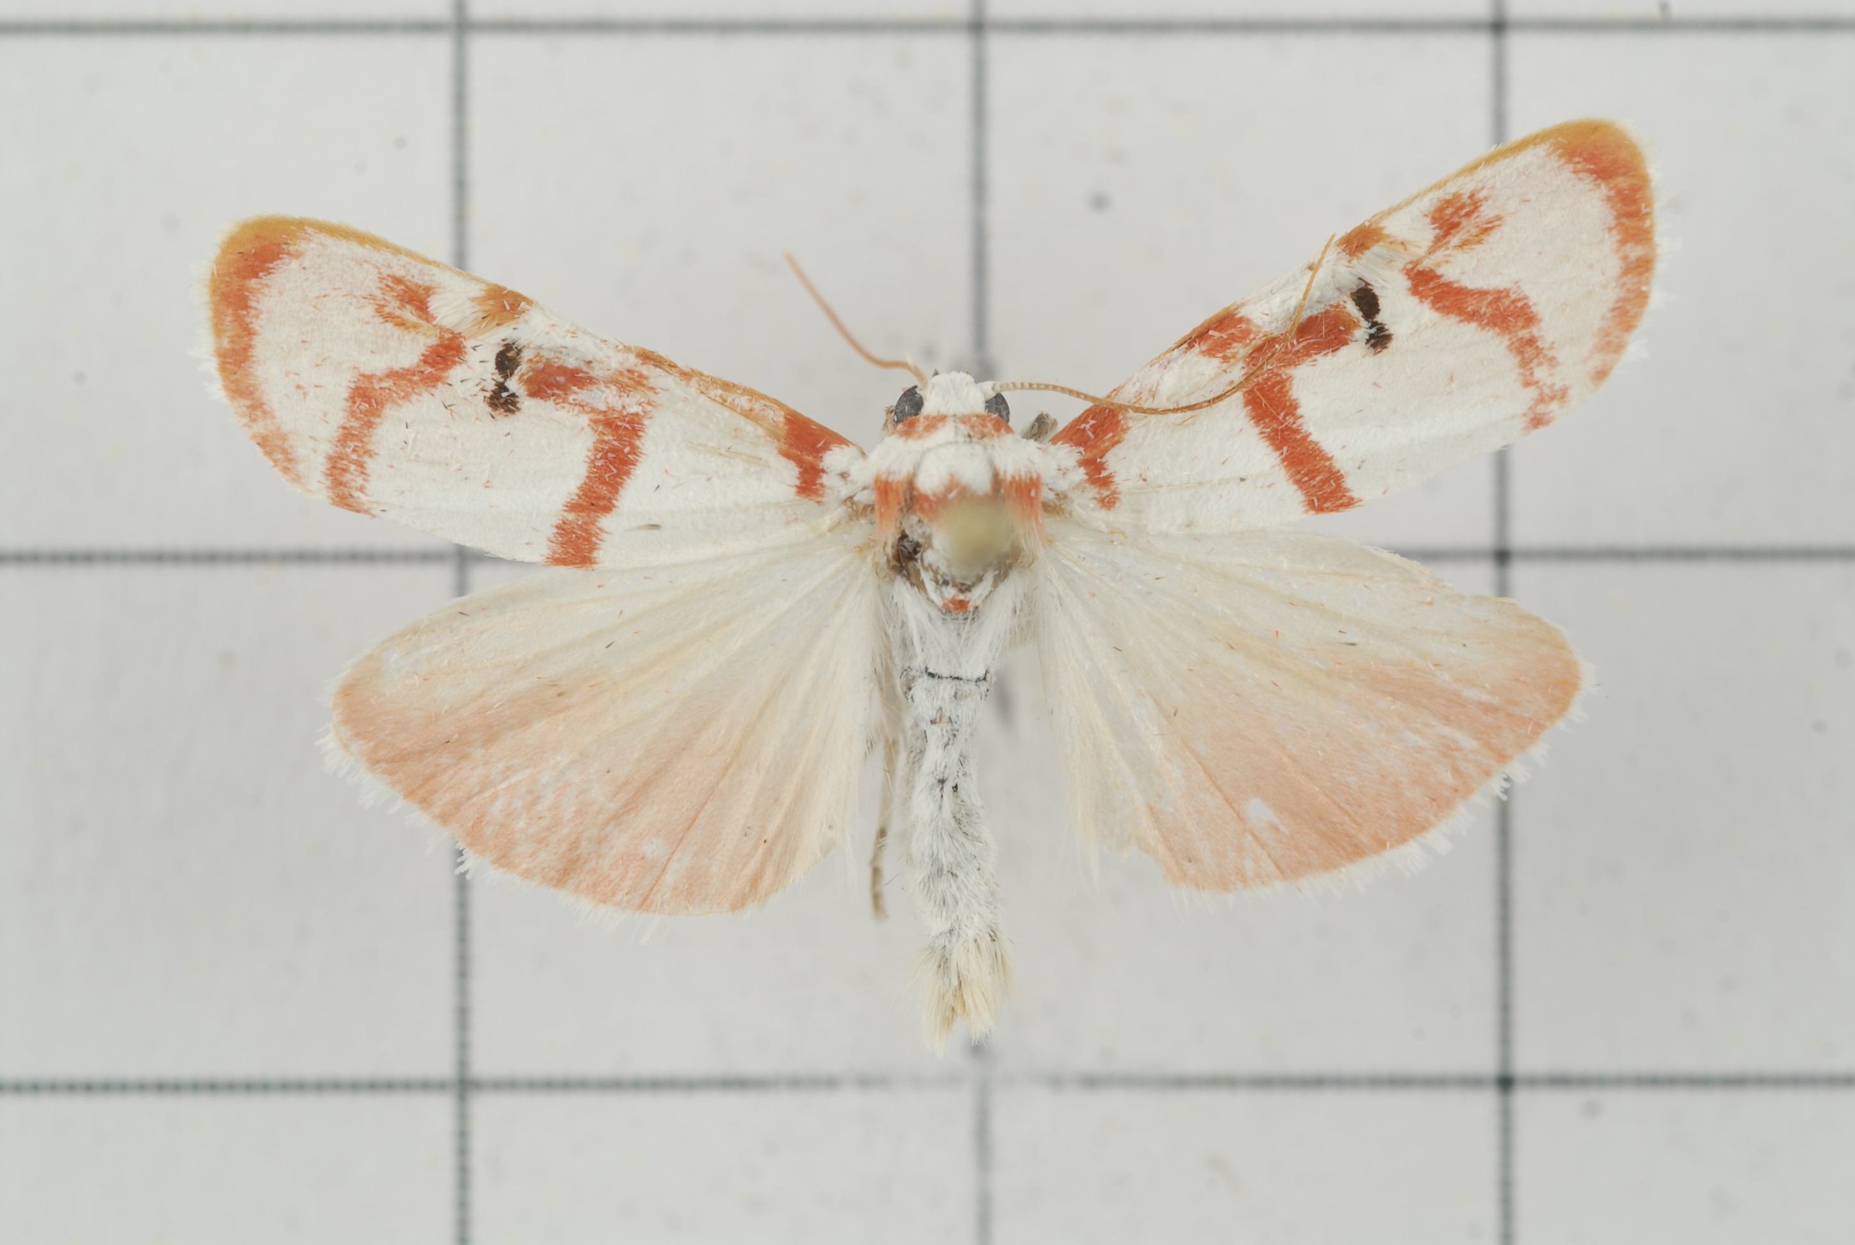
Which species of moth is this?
Cyana hamata hamata
